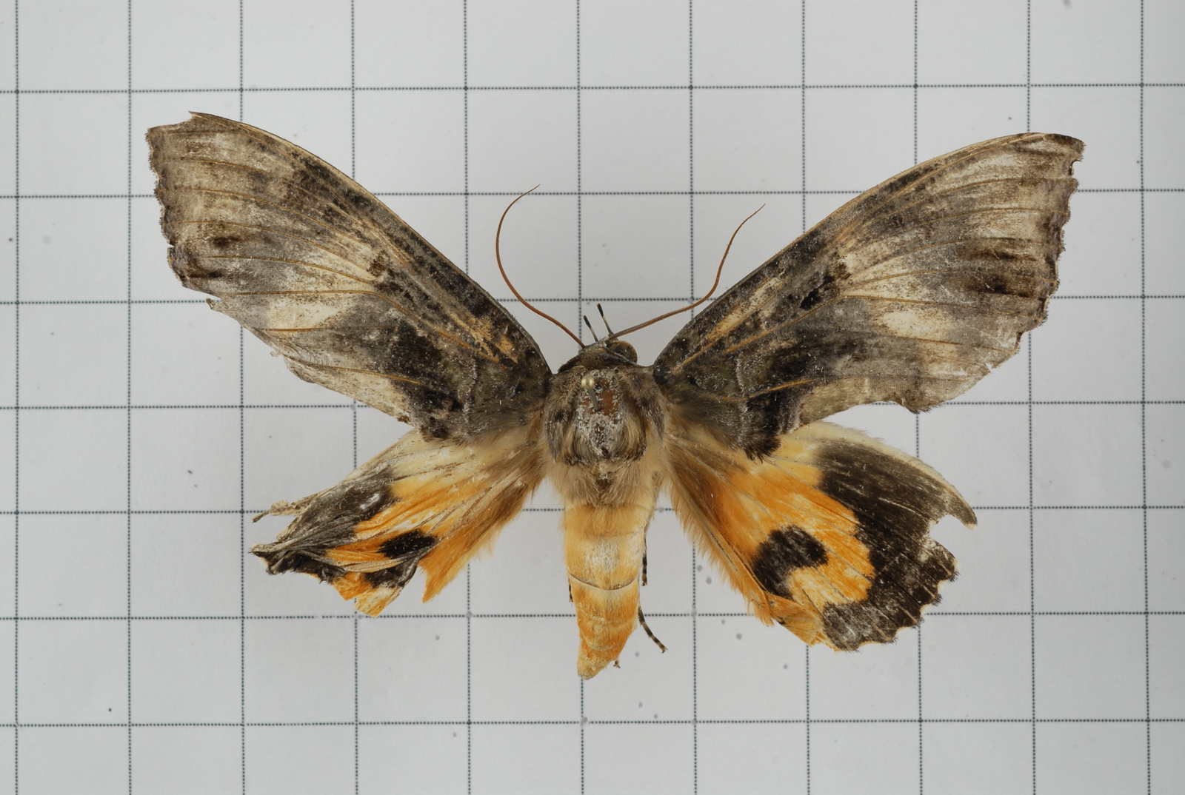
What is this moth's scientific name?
Eudocima phalonia
